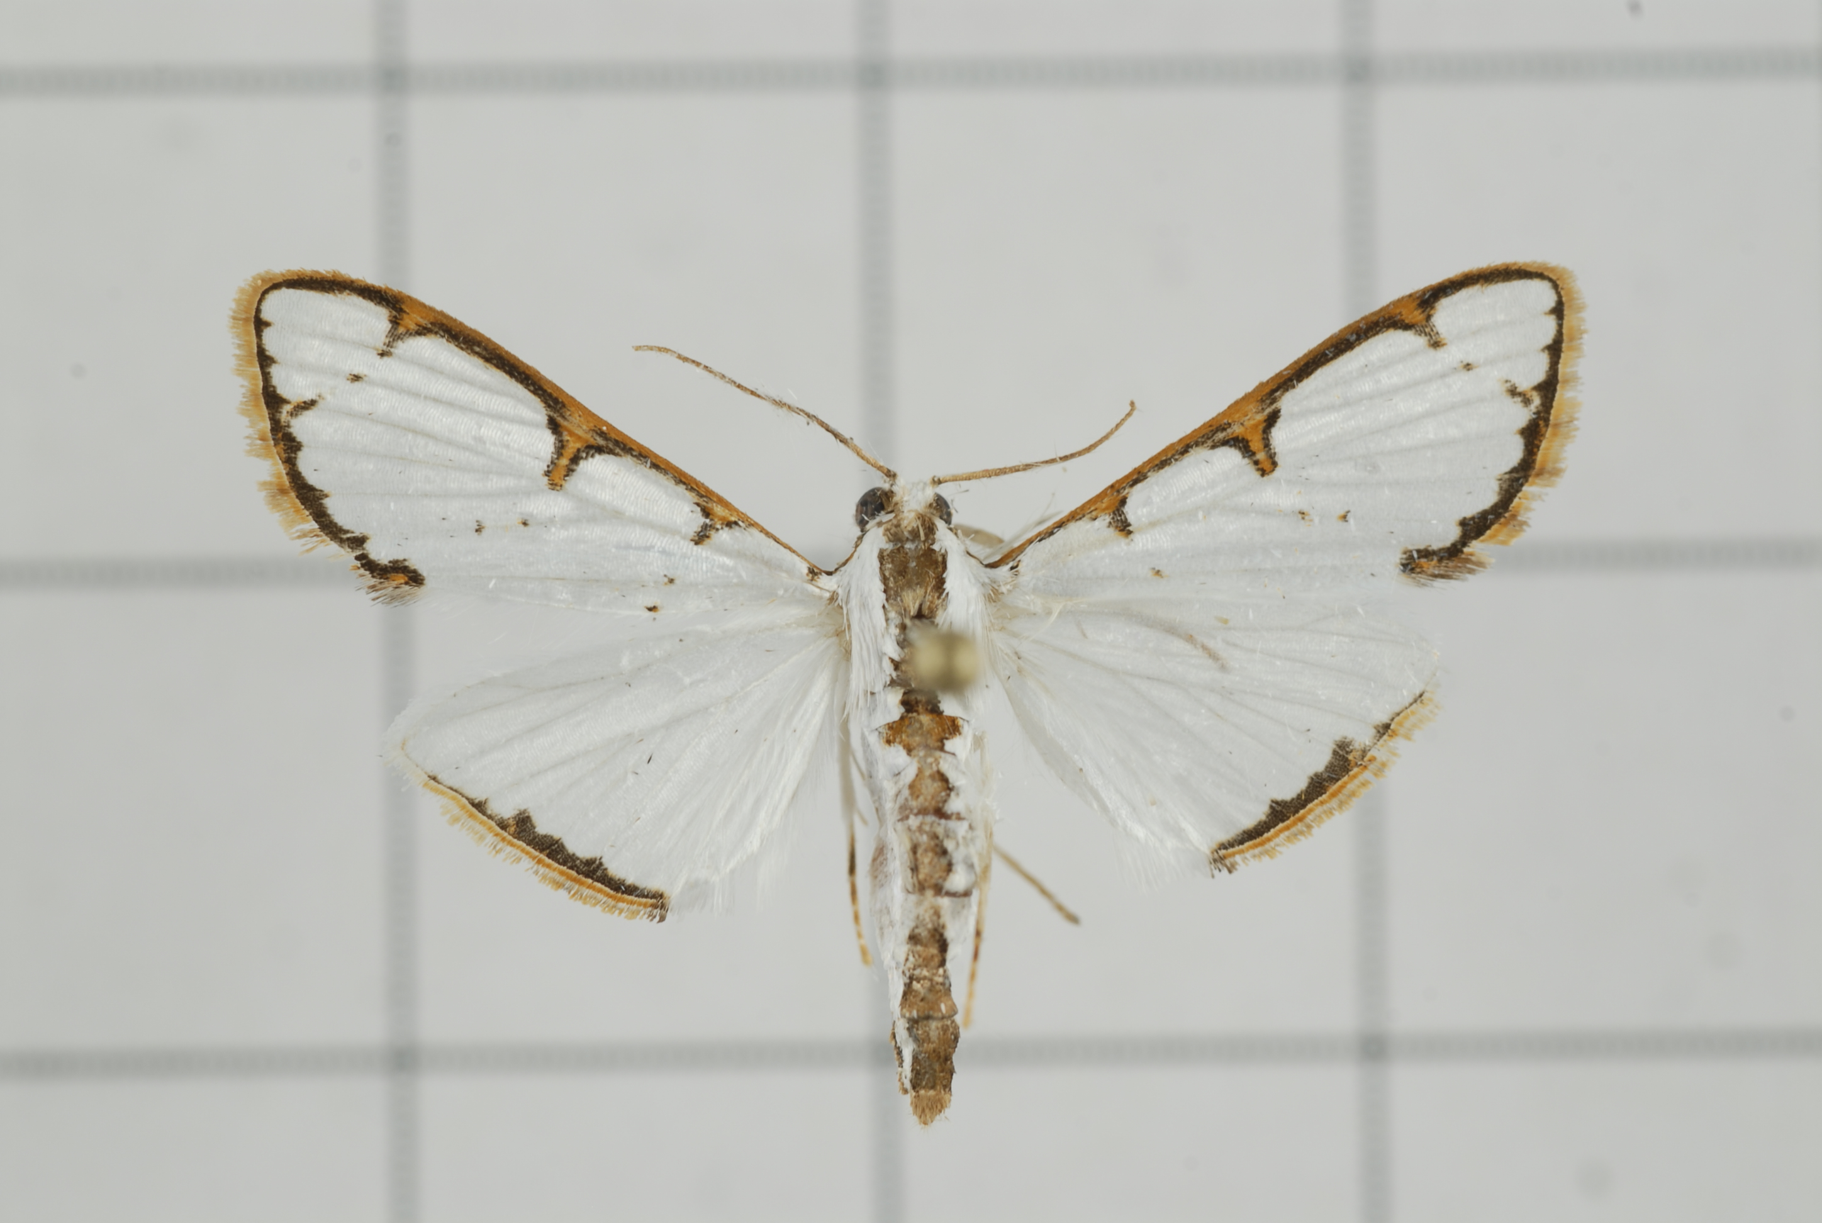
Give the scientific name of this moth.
Cirrhochrista spinuella
